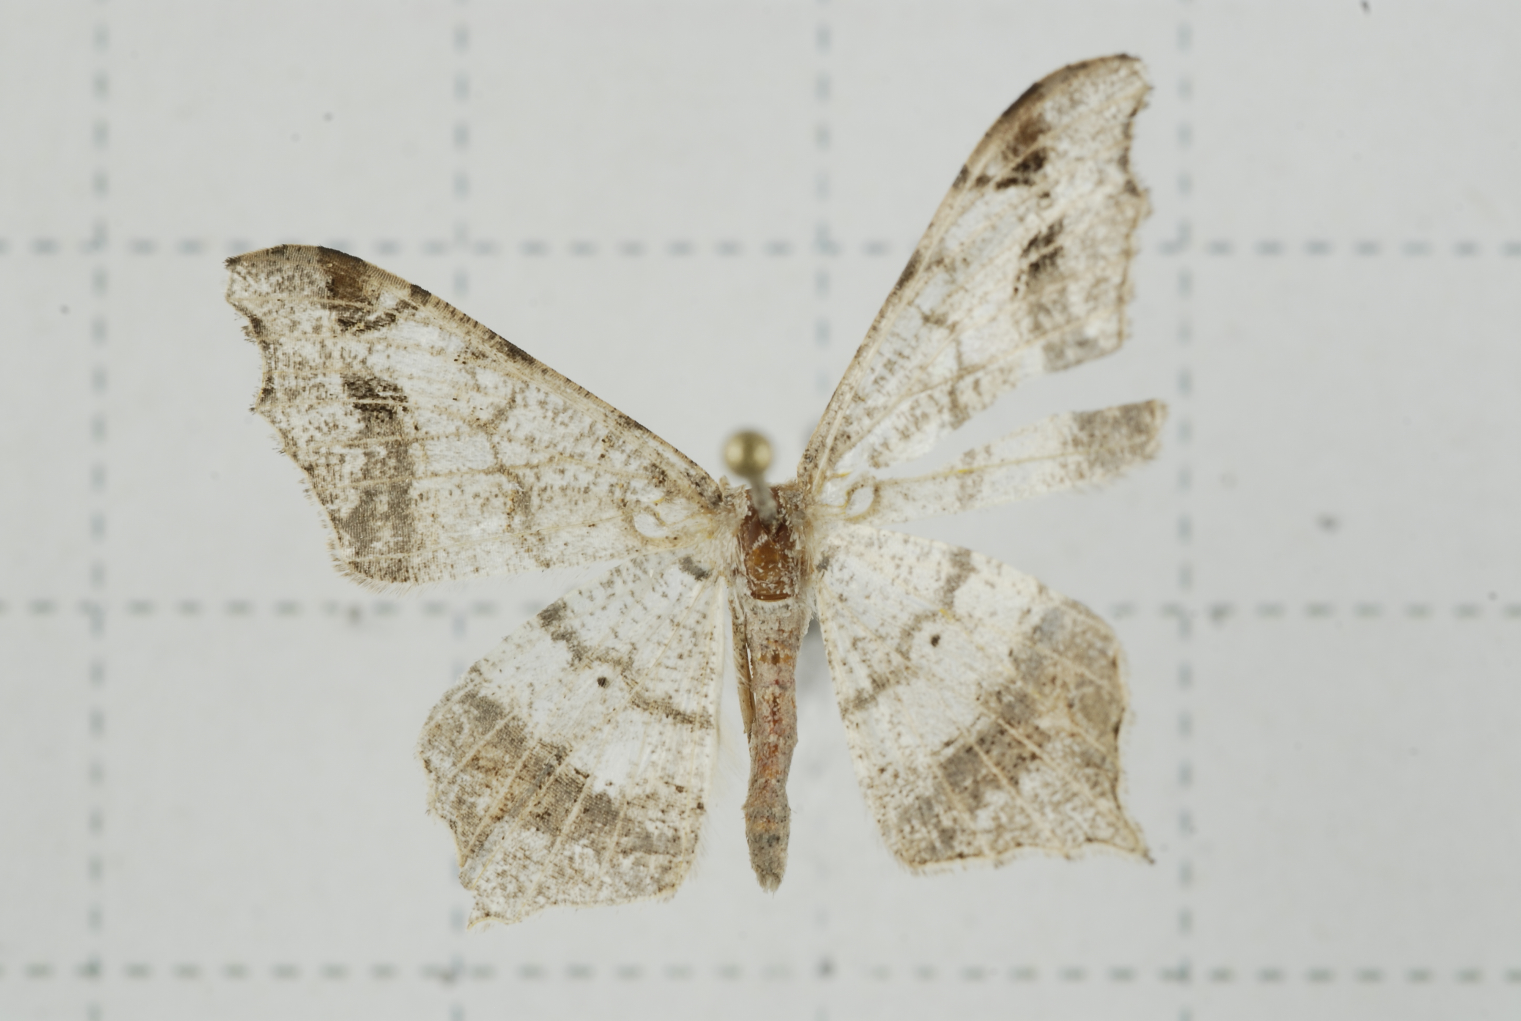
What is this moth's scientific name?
Chiasmia emersaria
